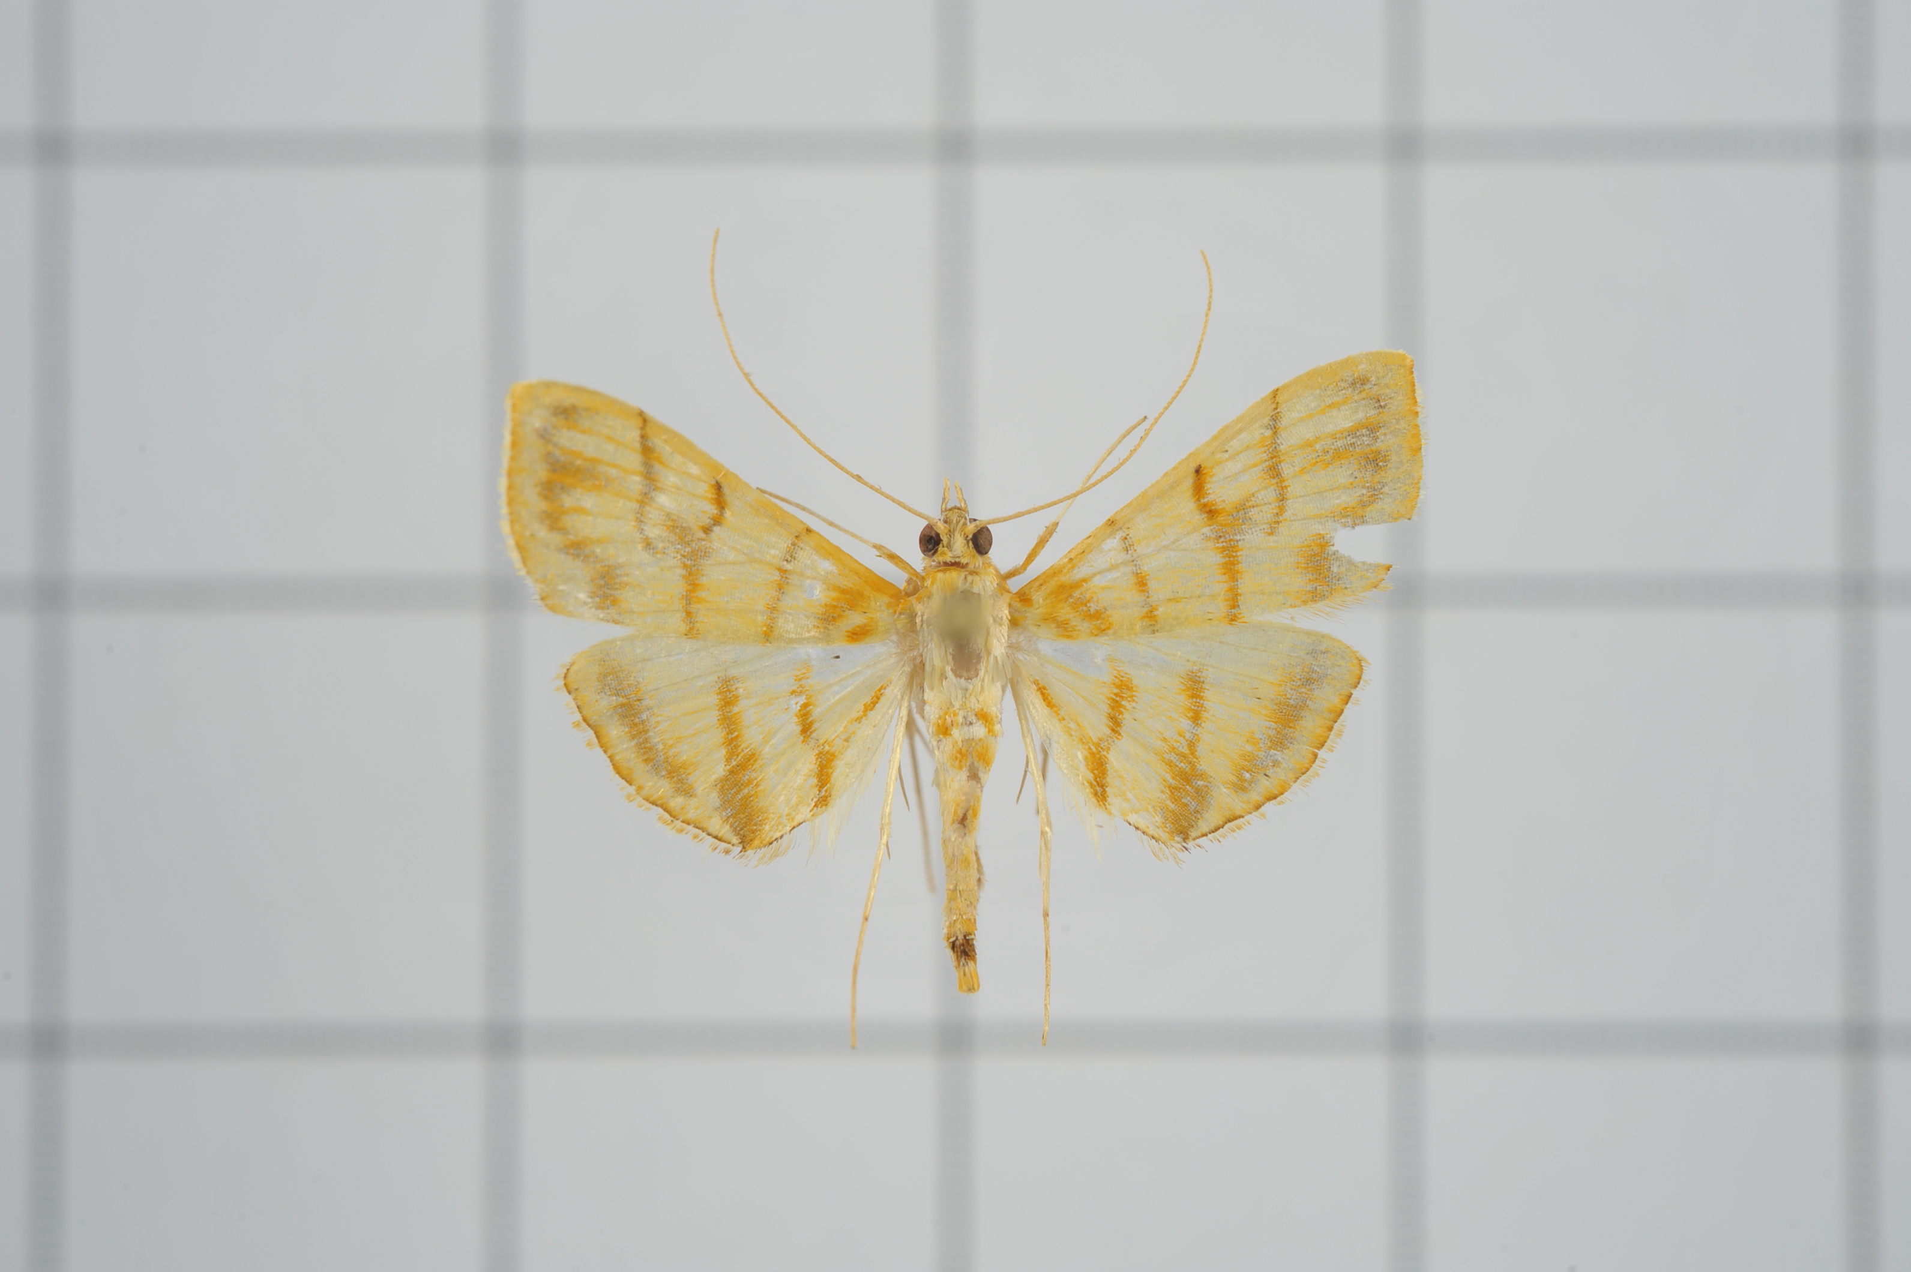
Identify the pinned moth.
Pagyda botydalis
